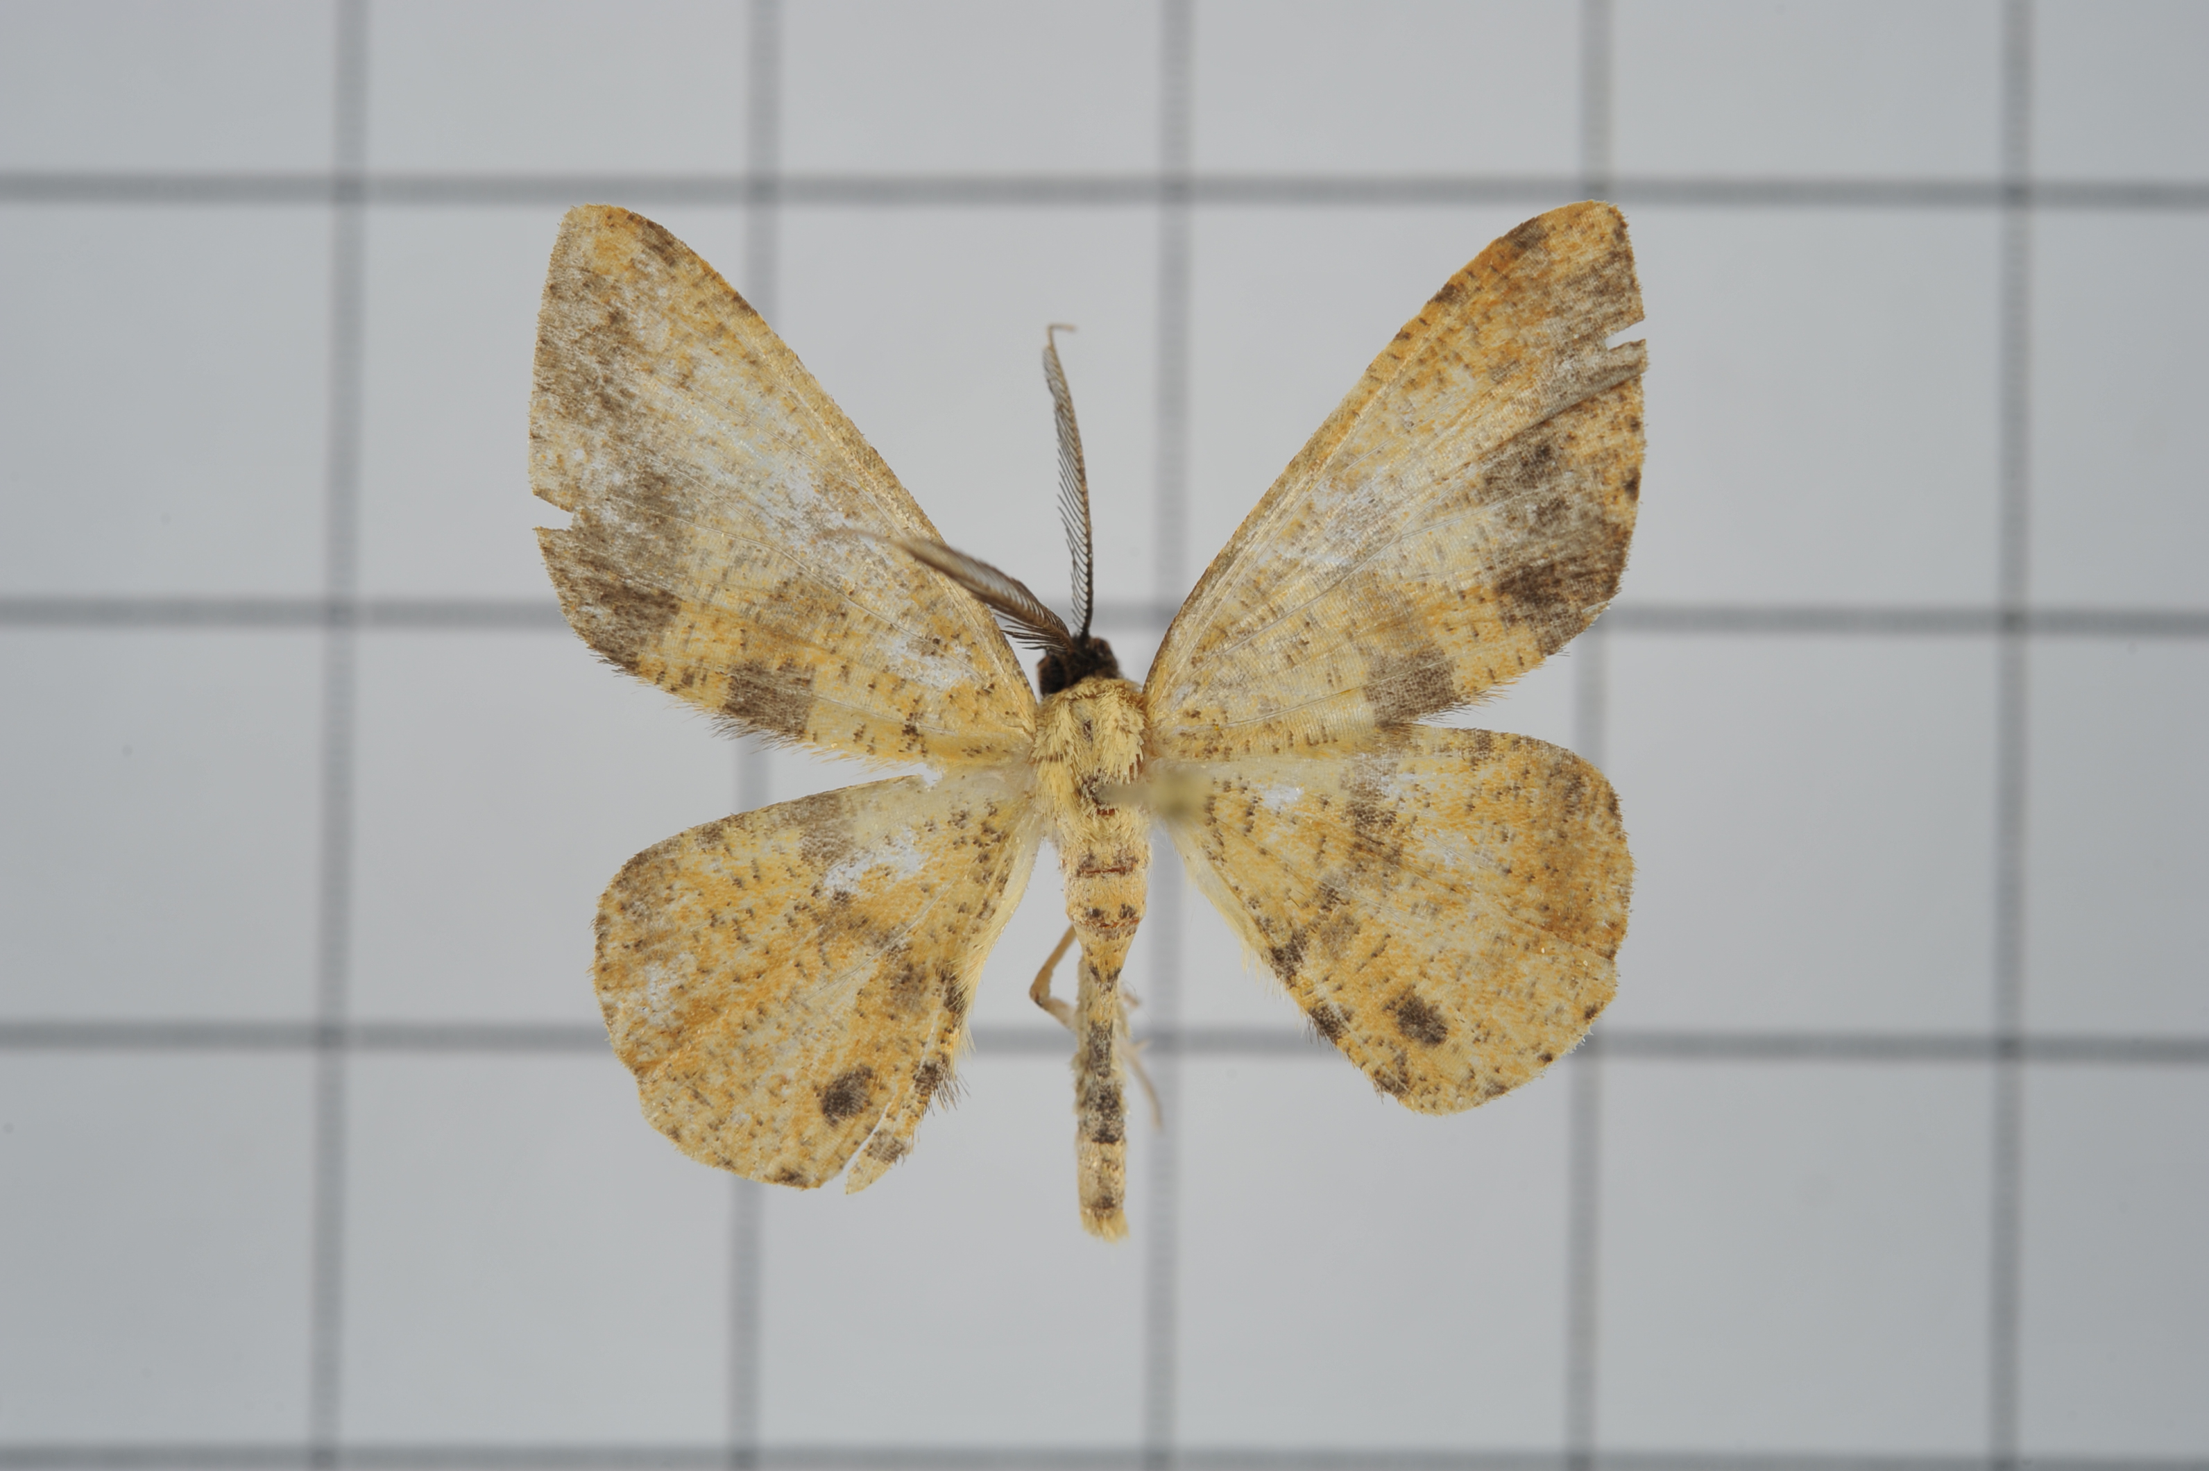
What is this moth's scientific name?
Lophobates inchoata
